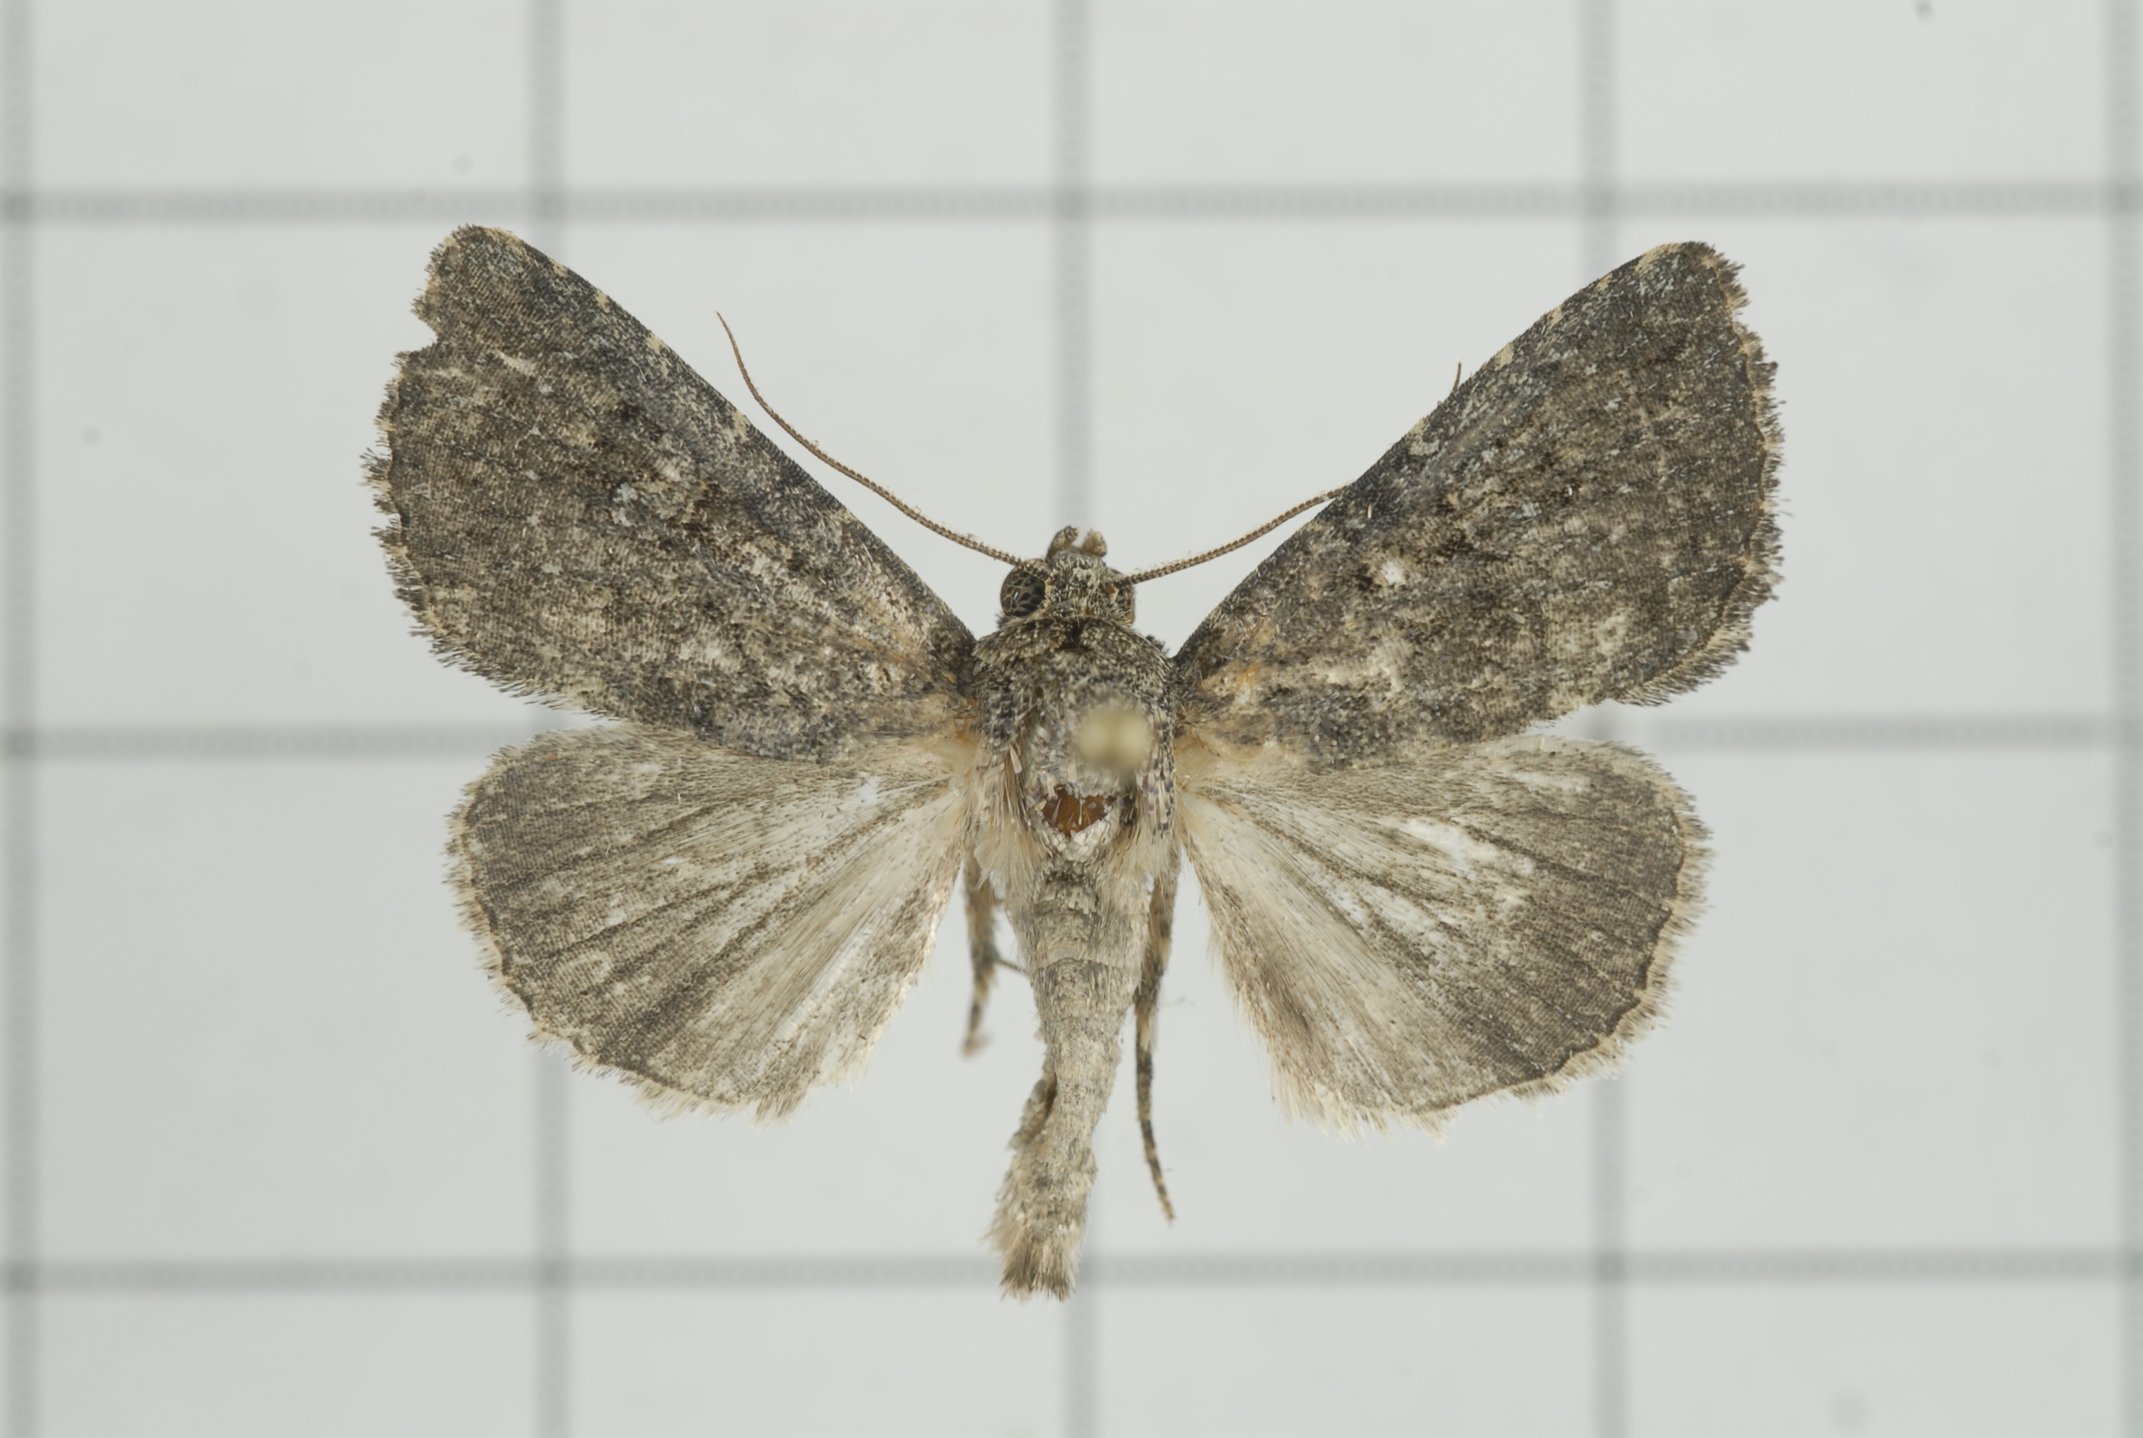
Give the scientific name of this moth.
Condica serva
